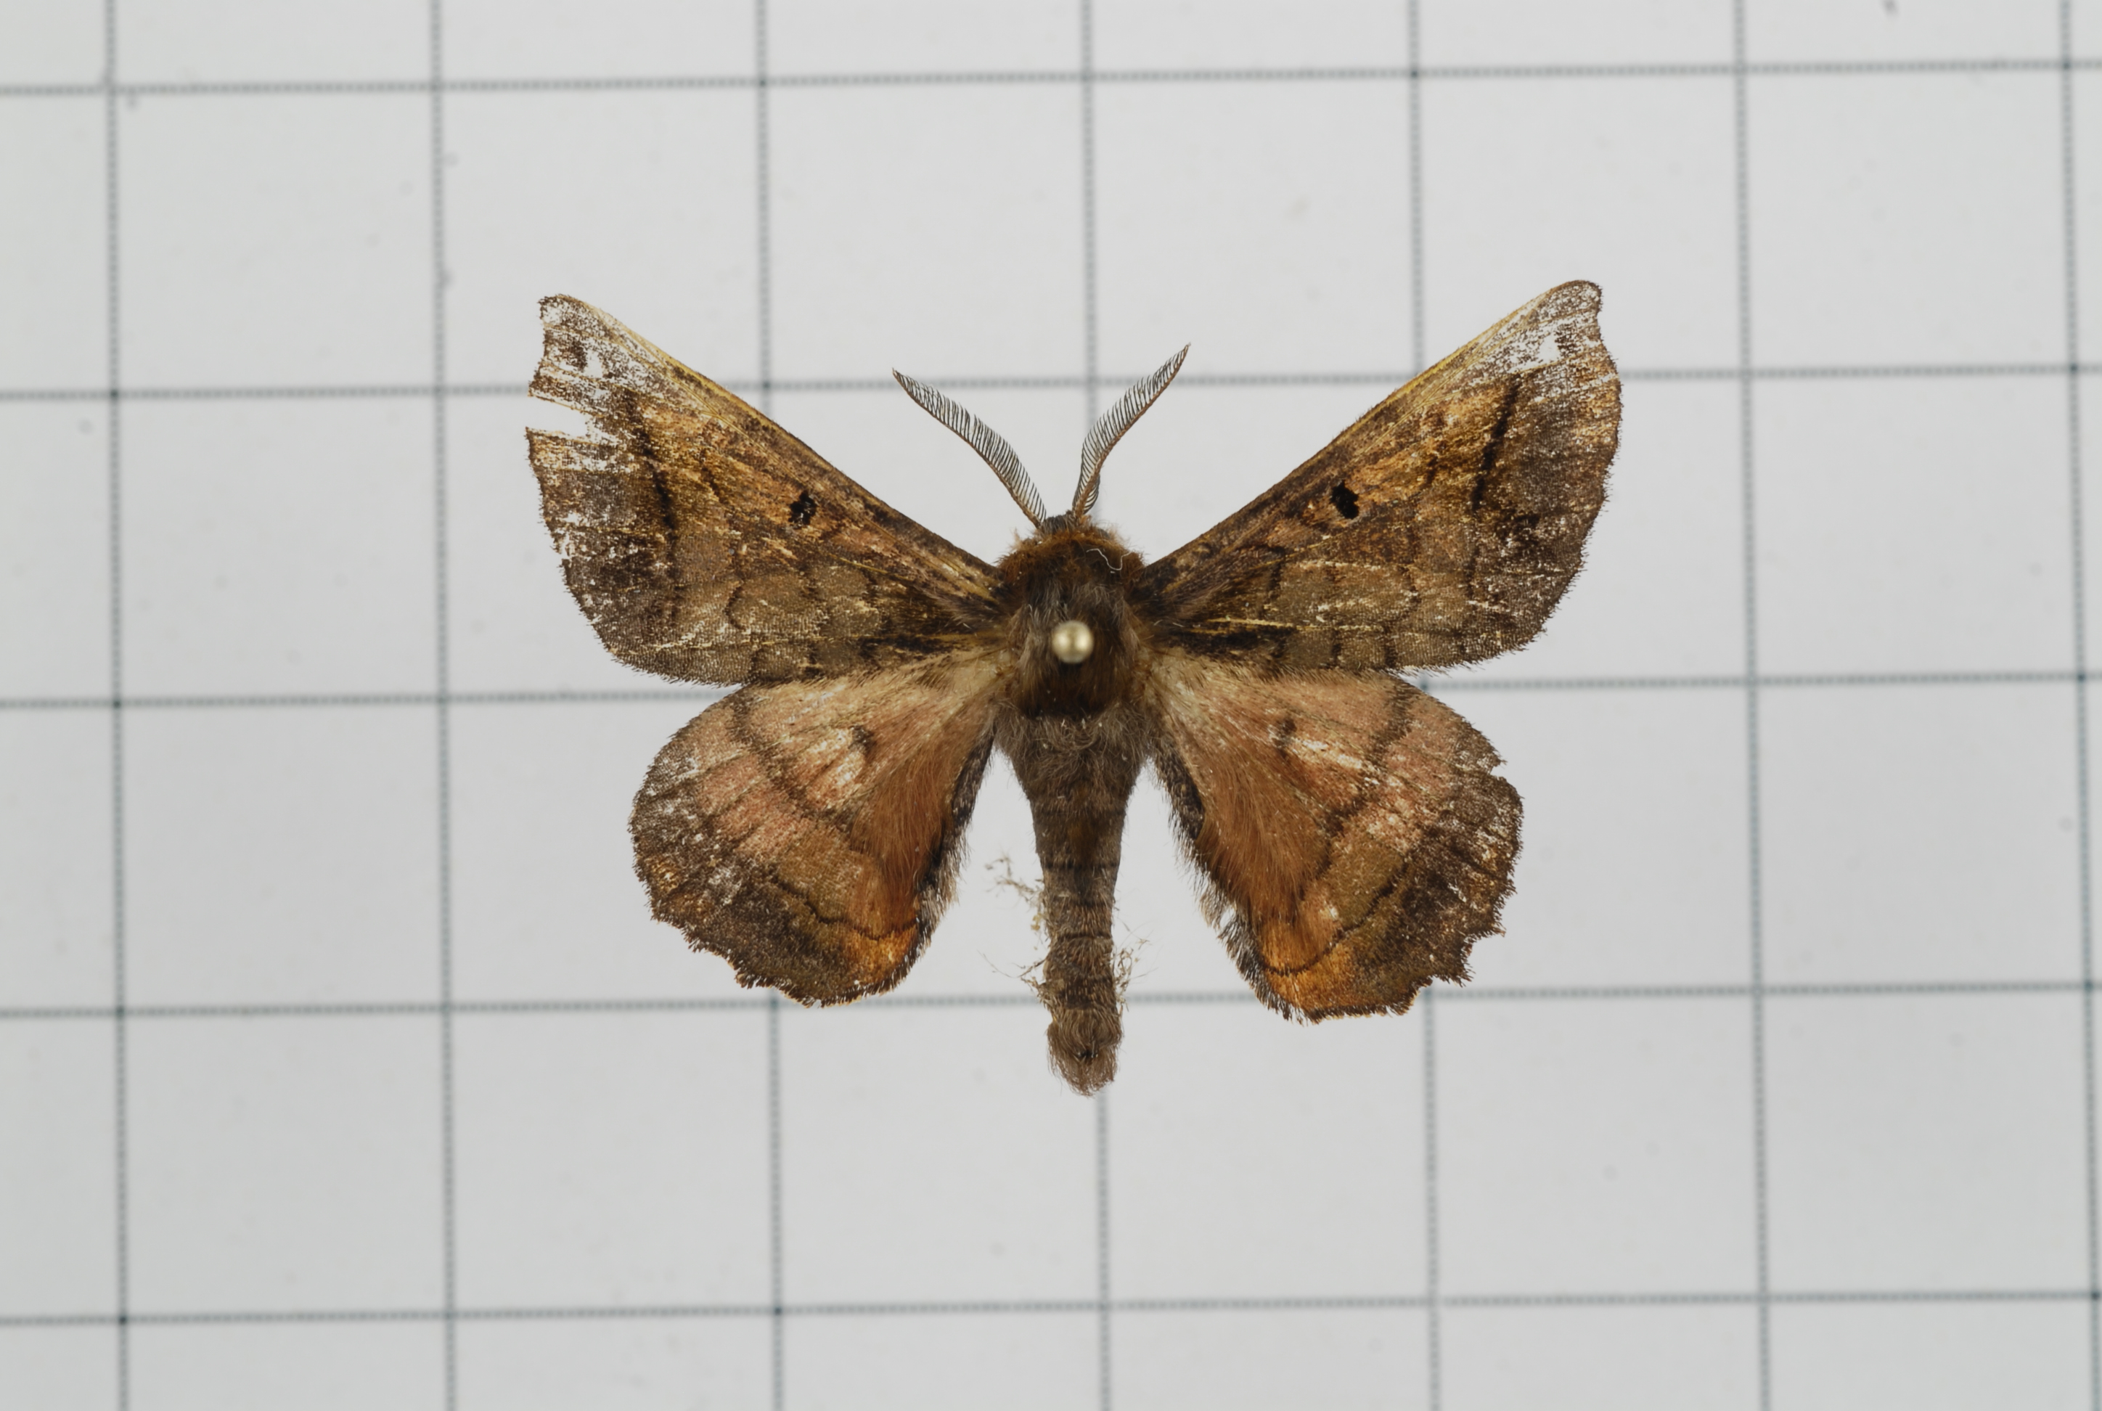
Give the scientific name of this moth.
Prismosticta fenestrata
